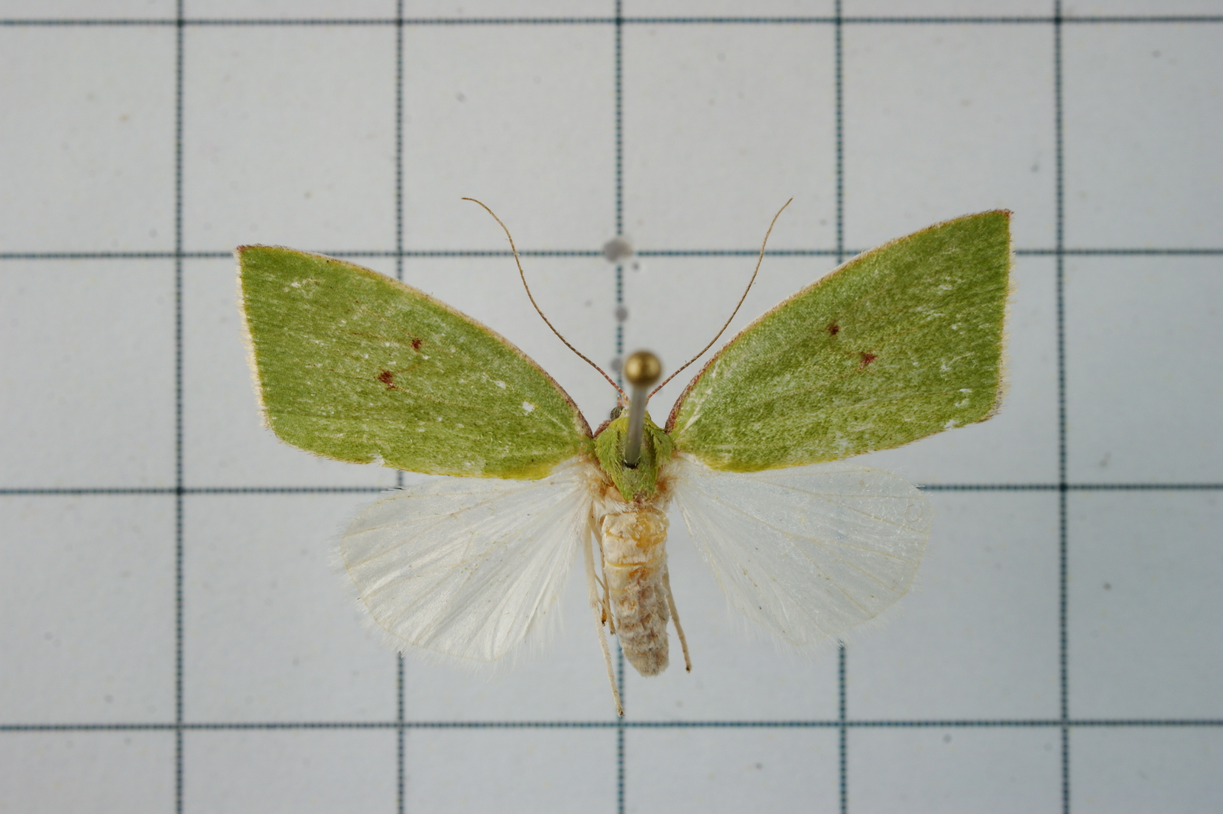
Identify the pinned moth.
Tyana falcata
